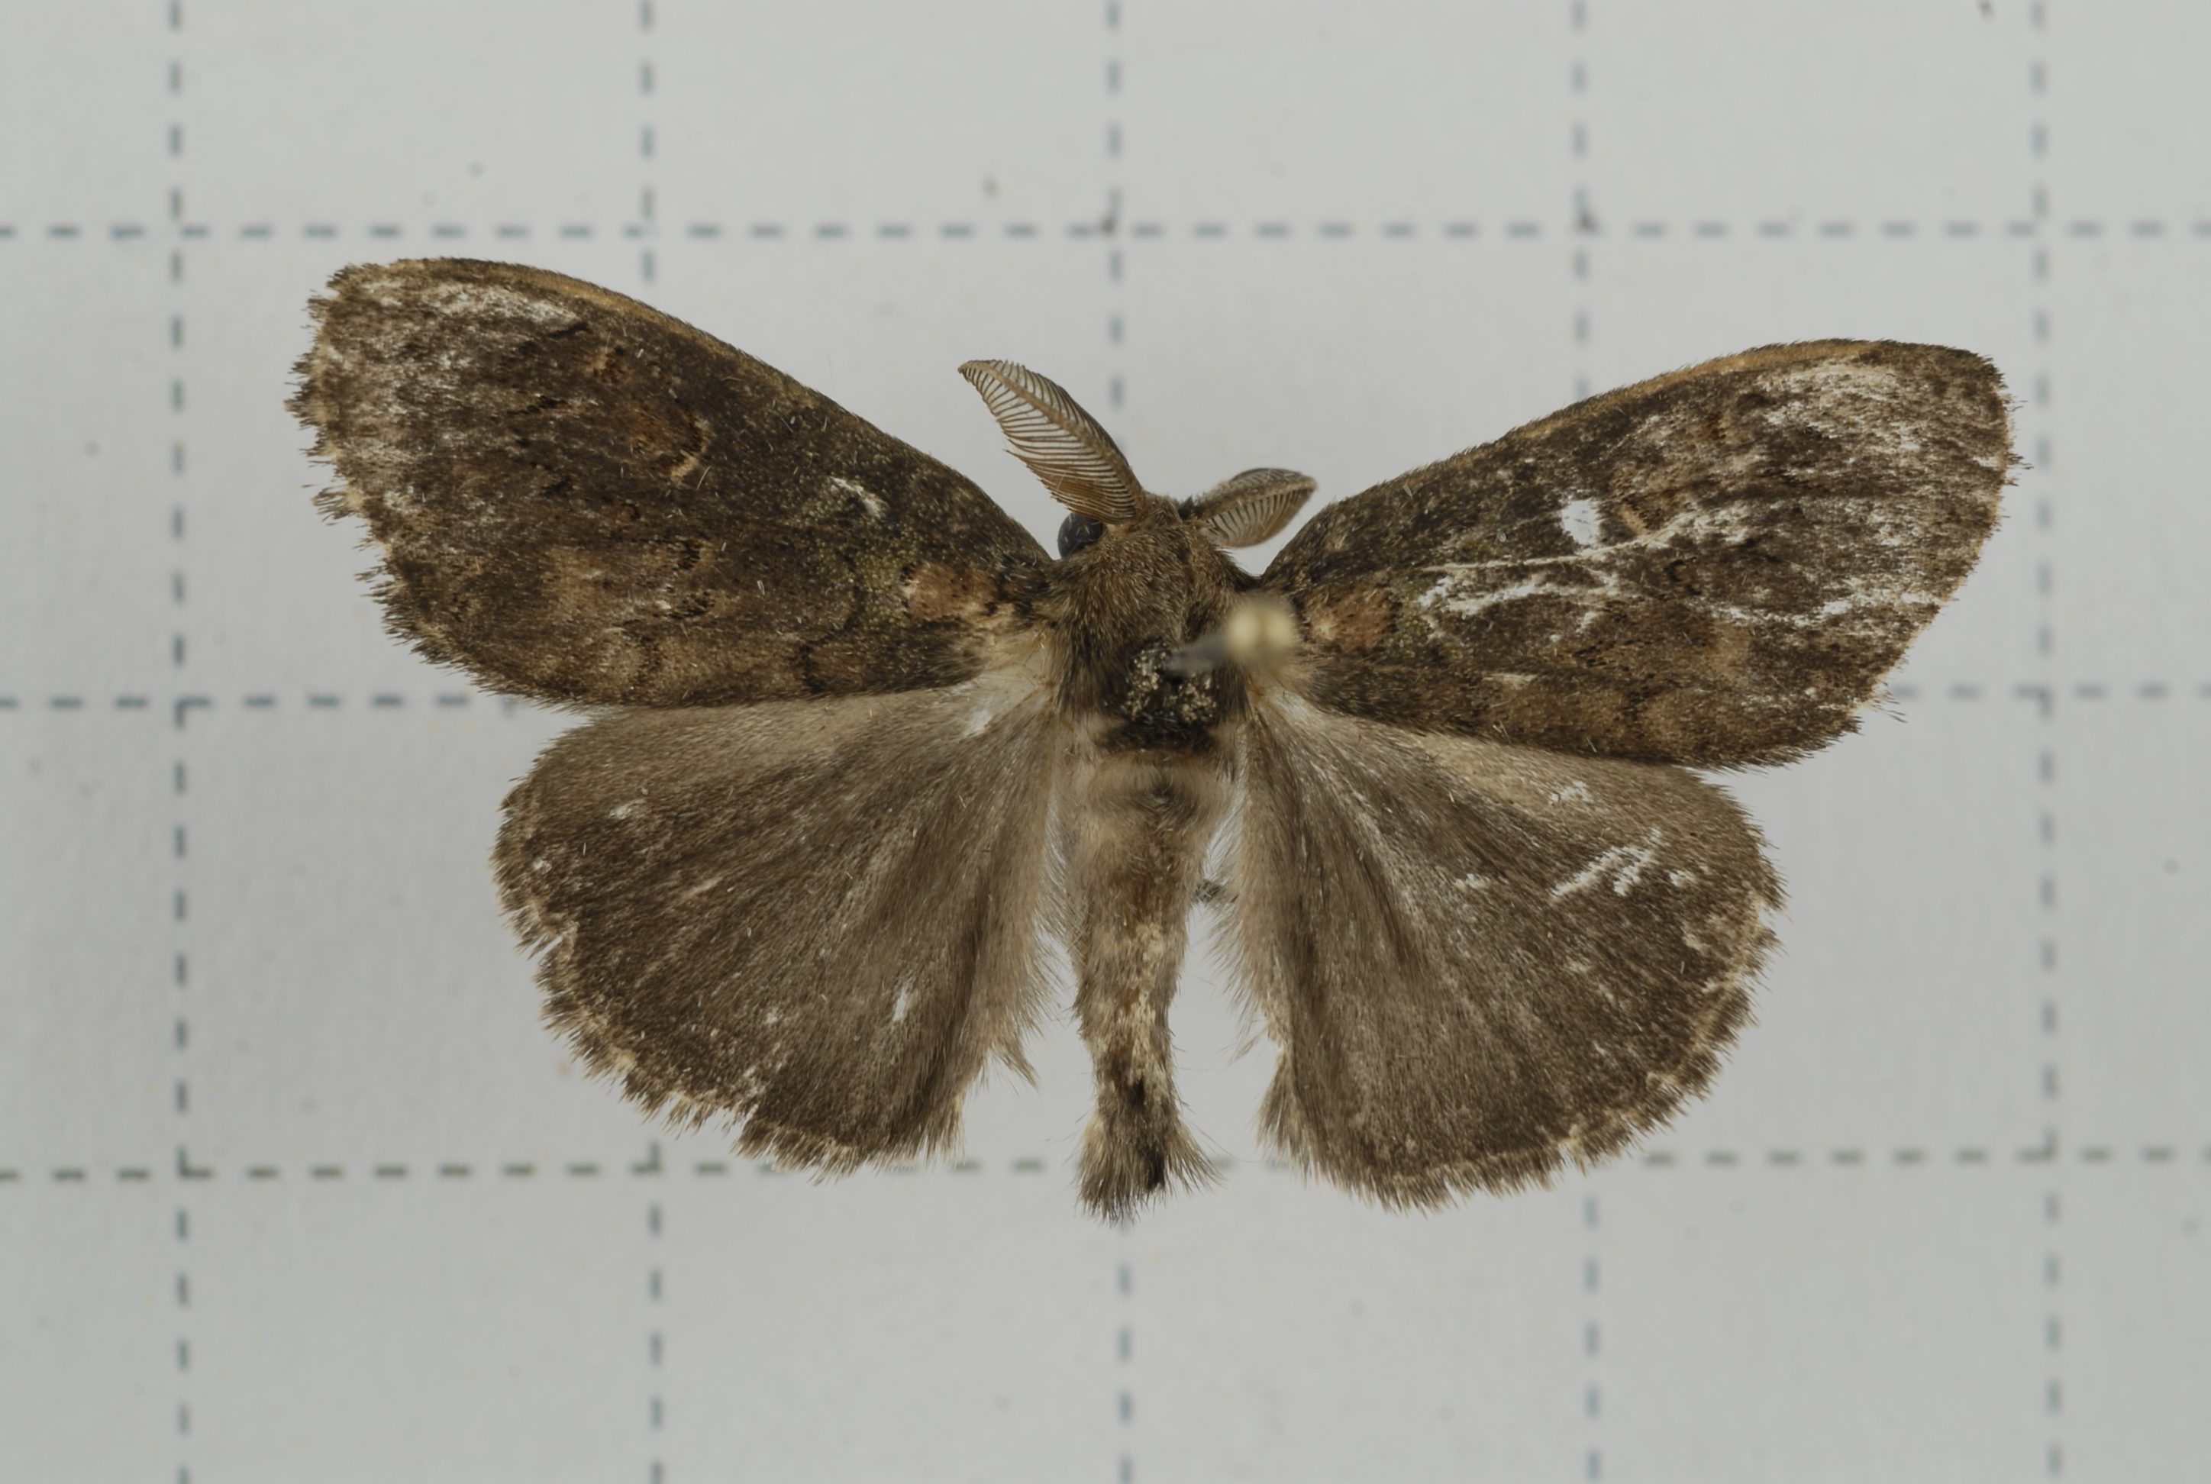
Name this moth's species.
Olene dudgeoni
